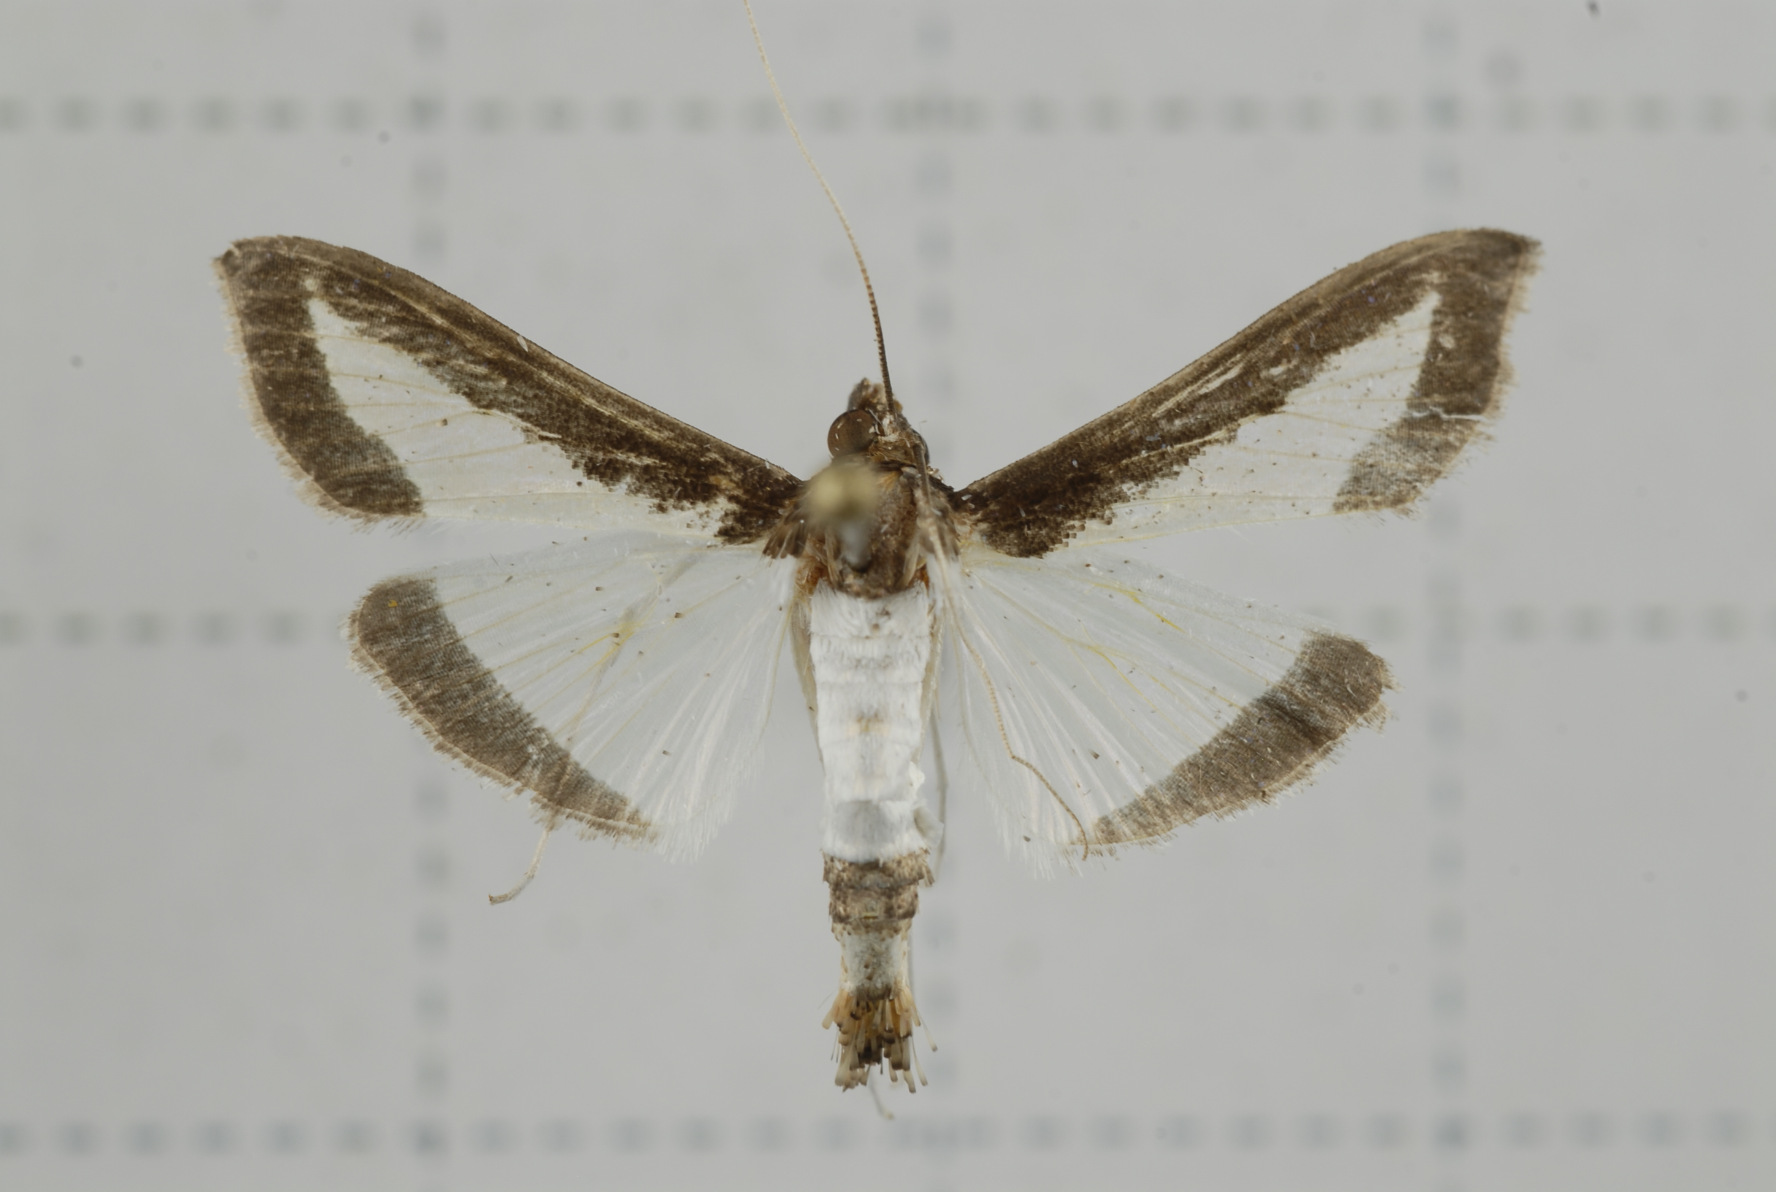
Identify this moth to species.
Diaphania indica
